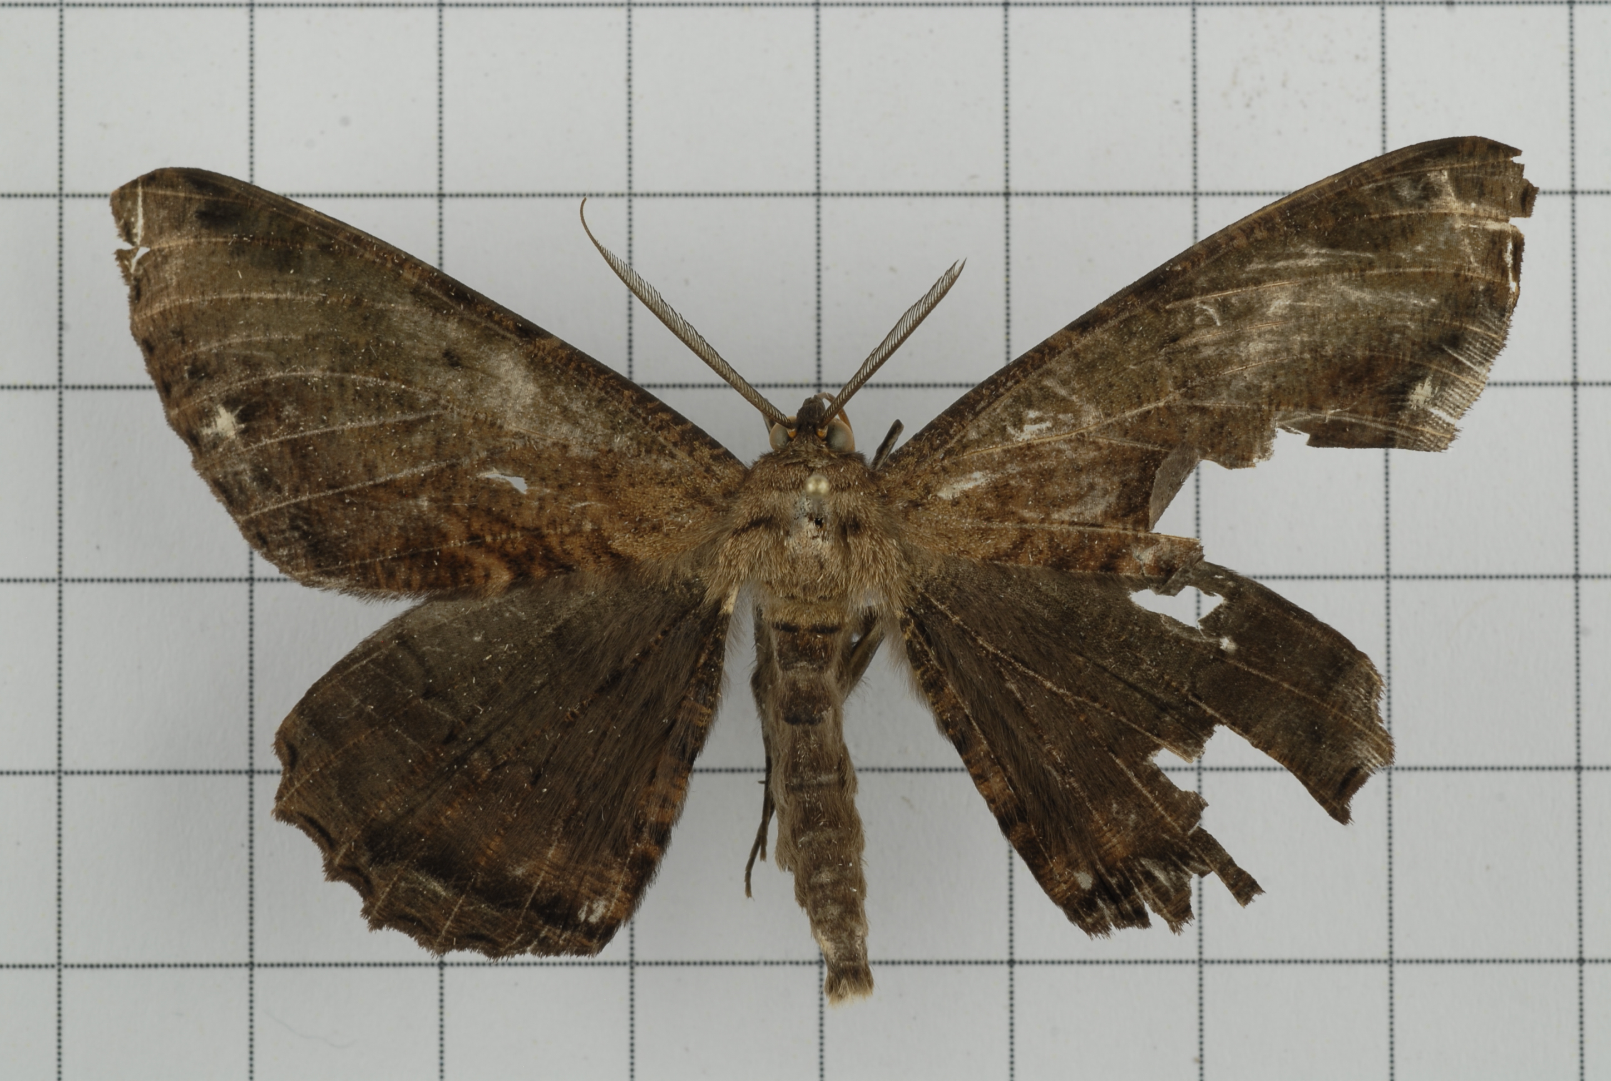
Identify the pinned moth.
Chorodna creataria
